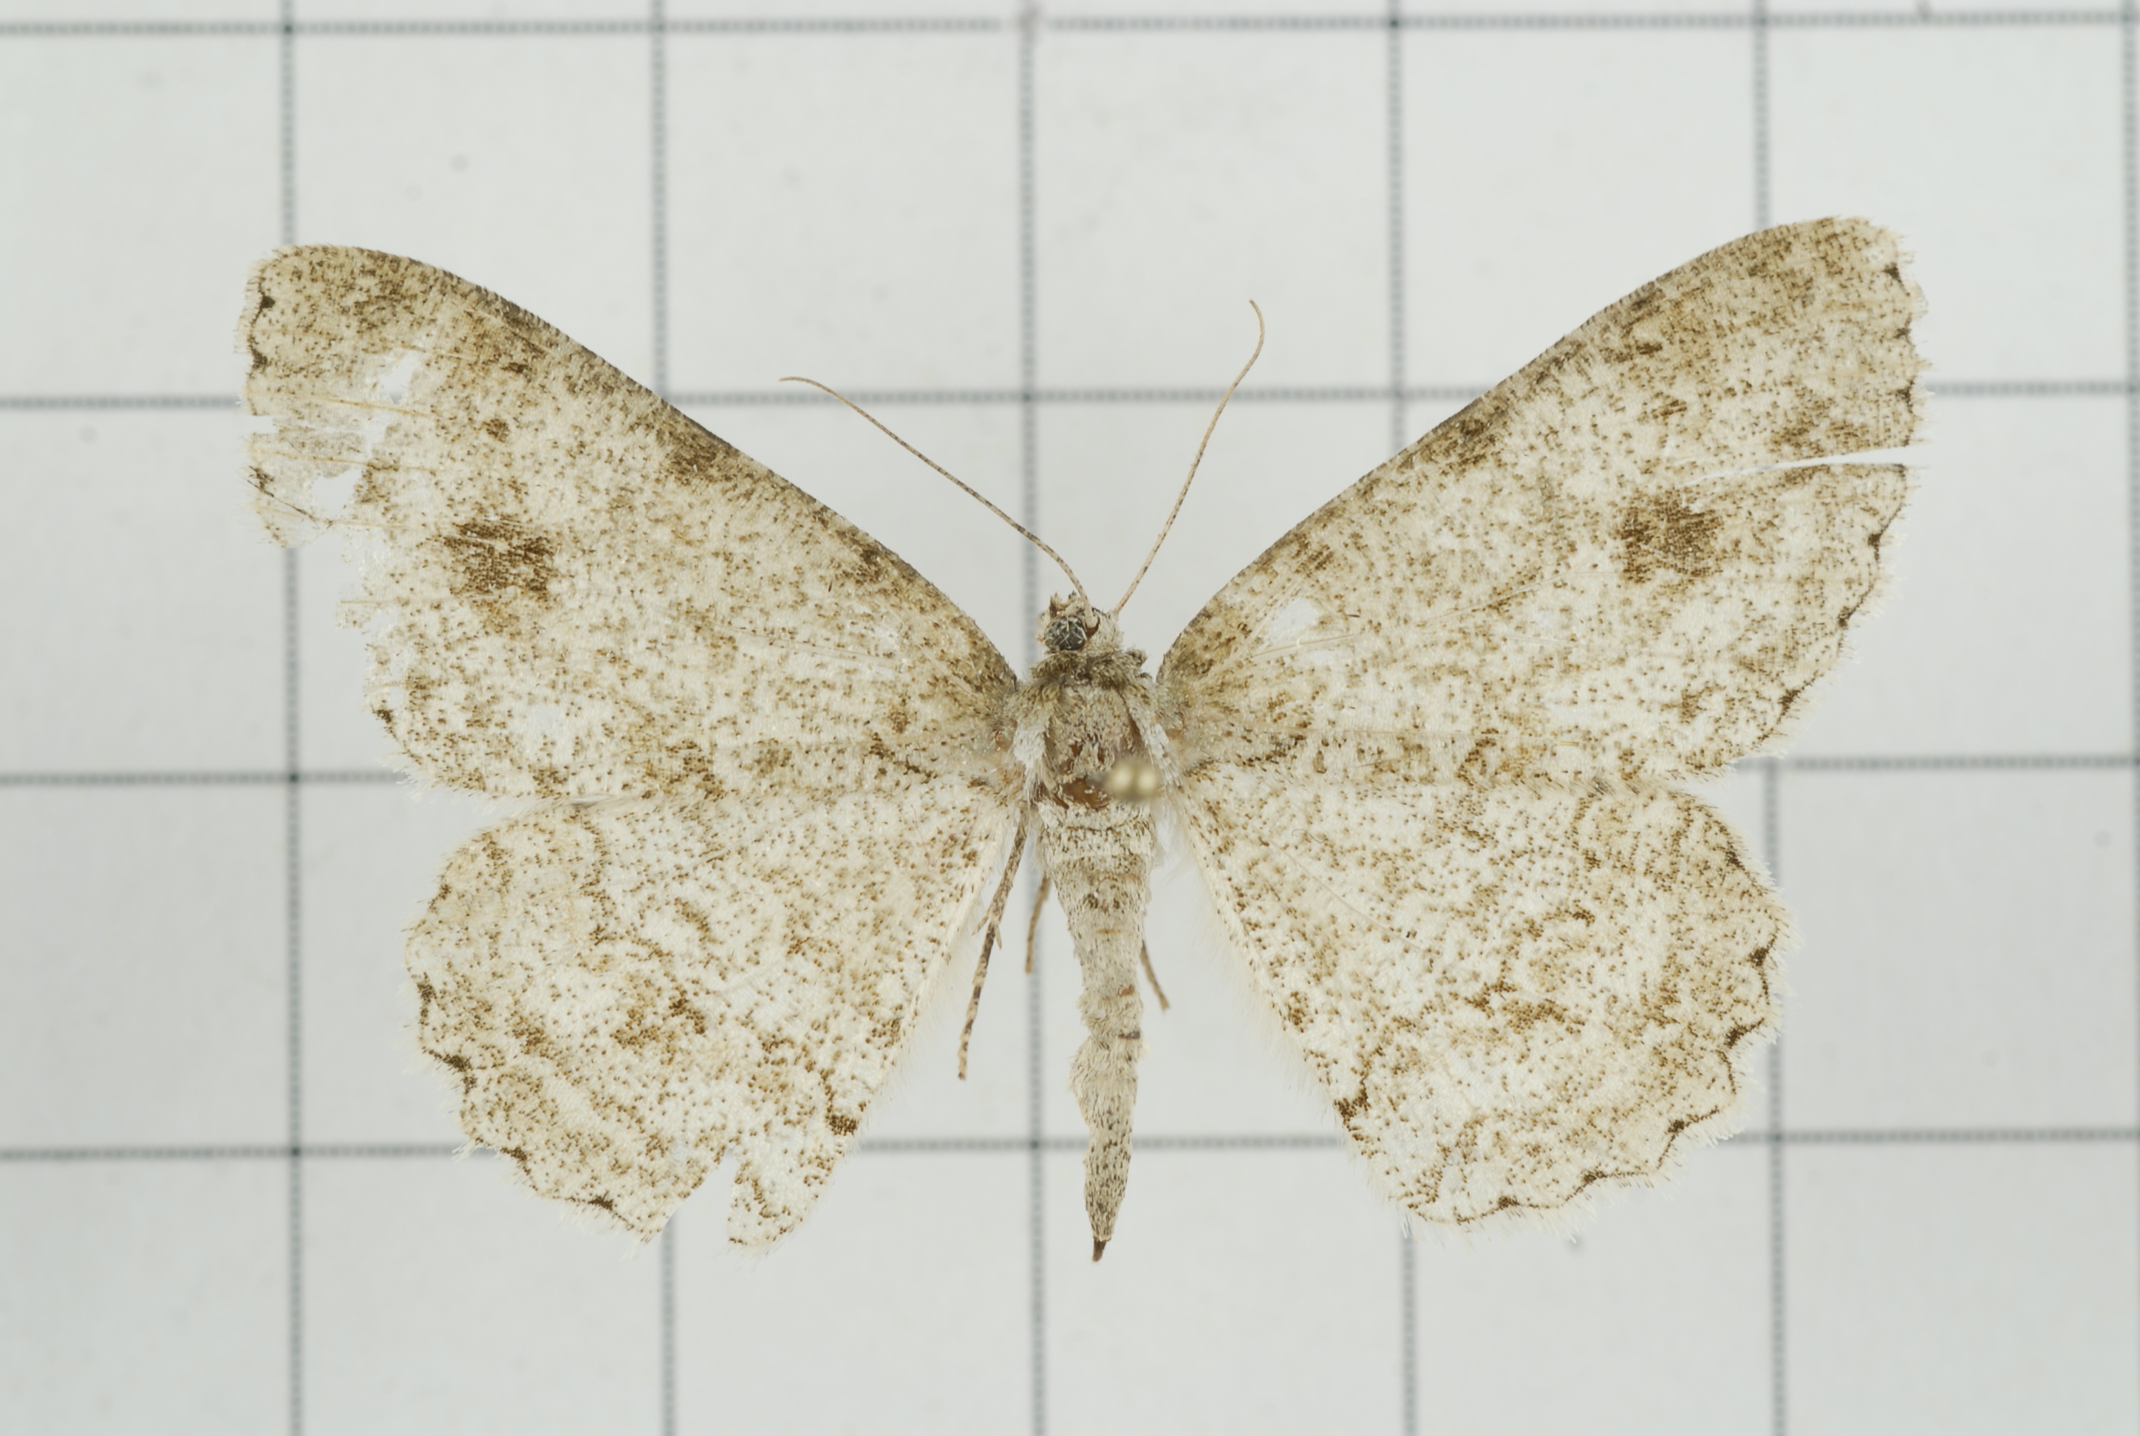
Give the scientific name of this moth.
Ectropis excellens
